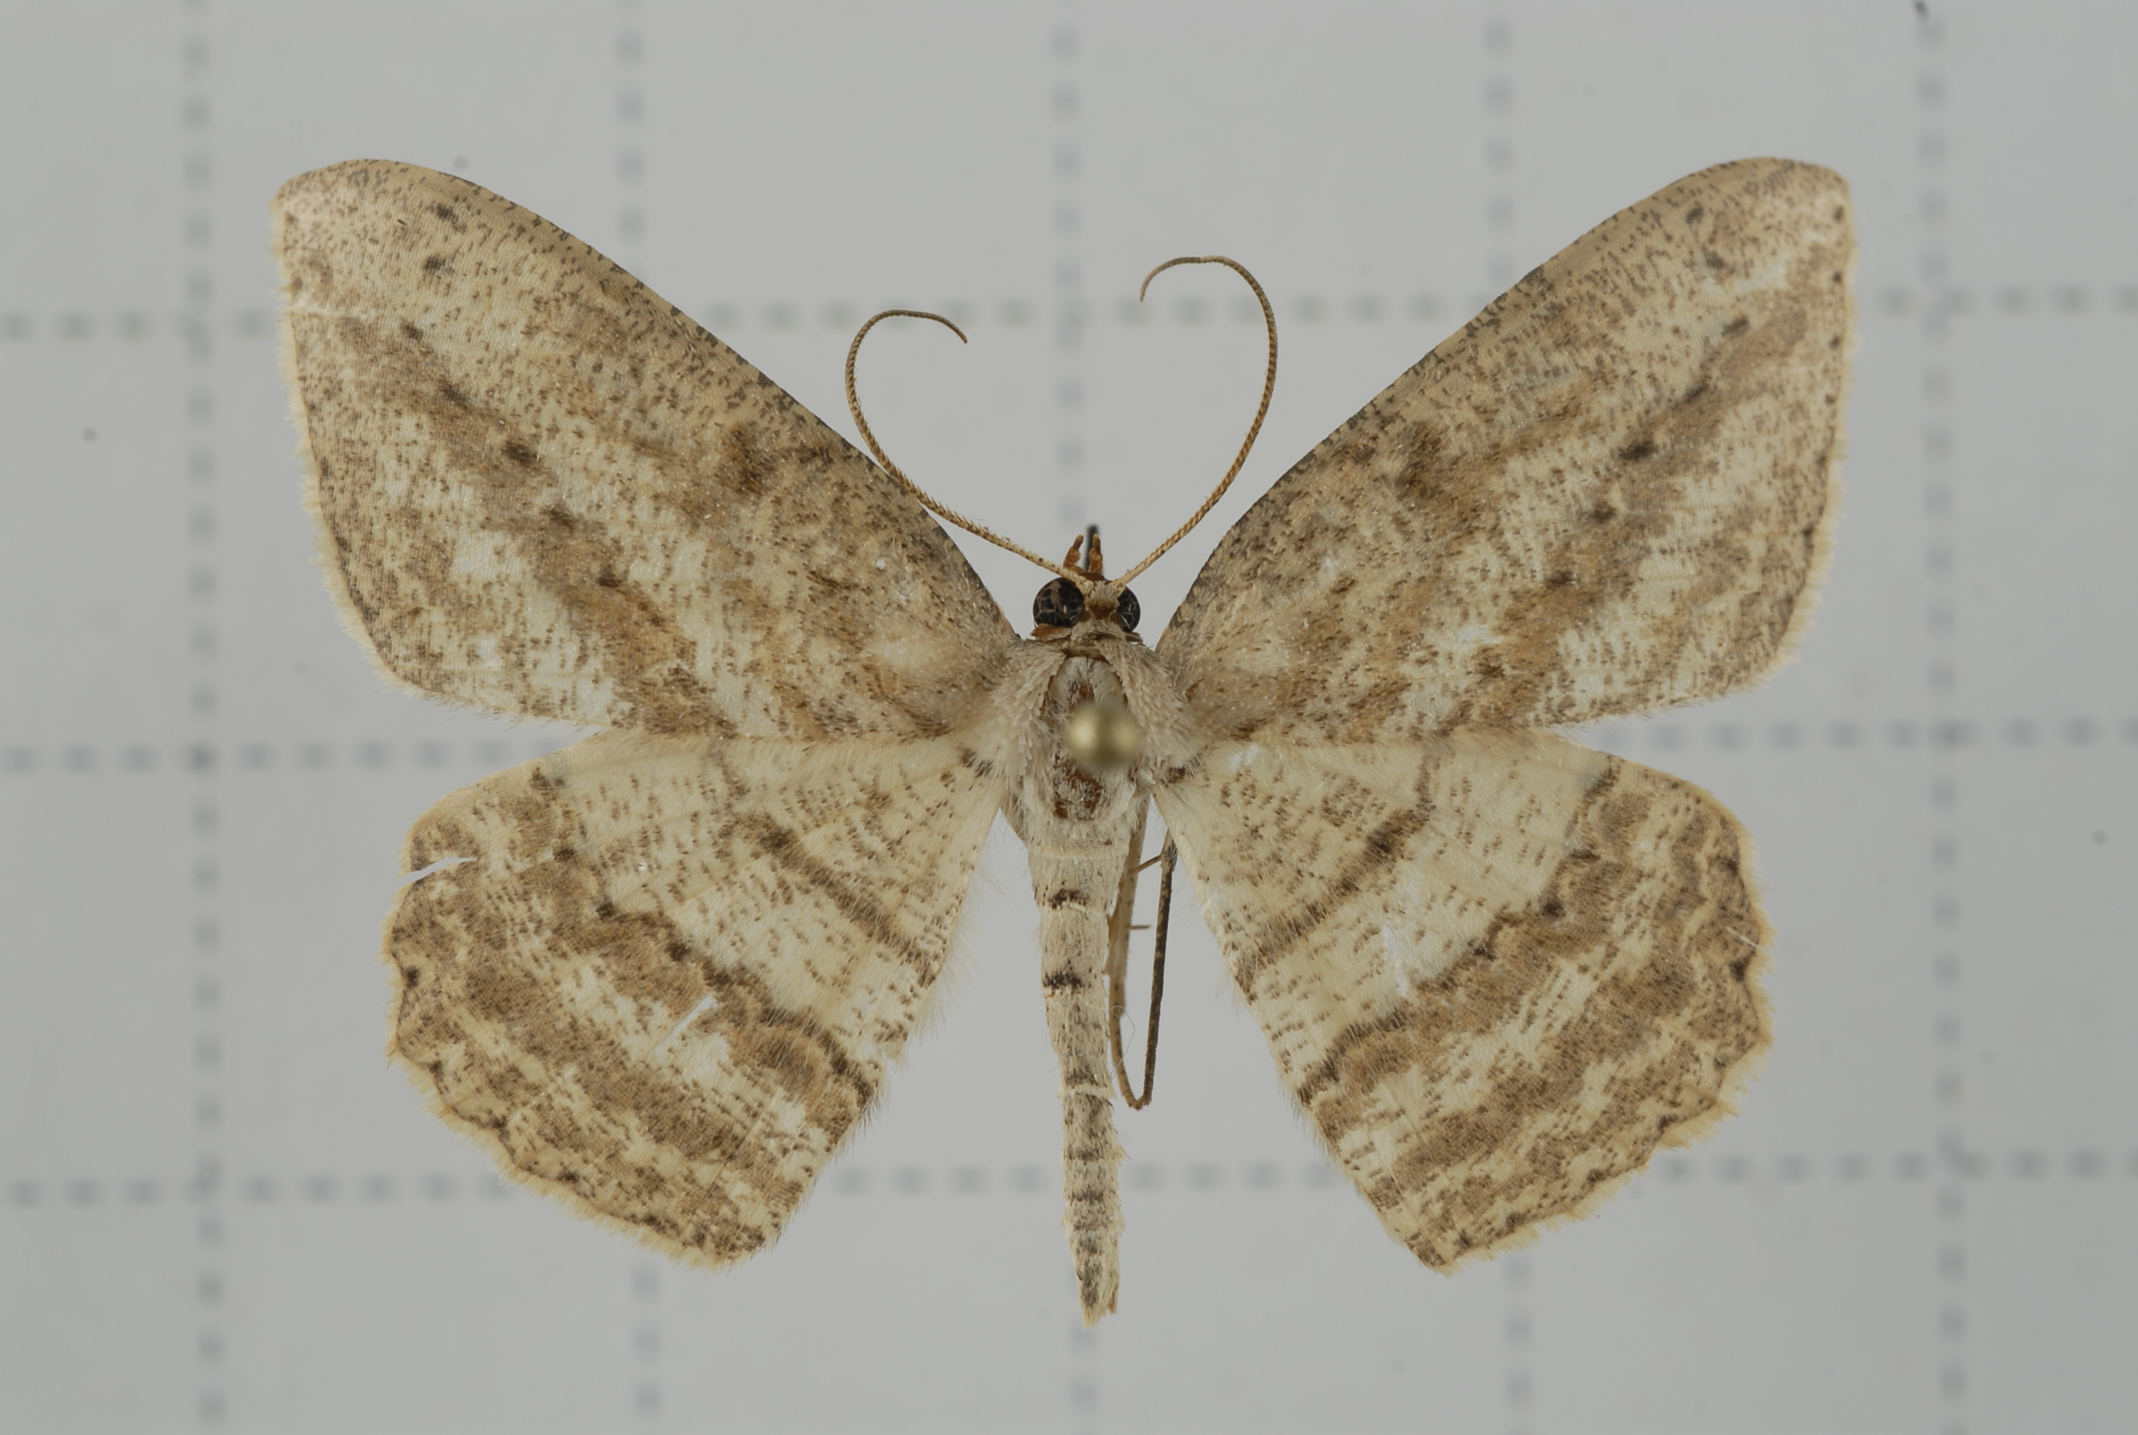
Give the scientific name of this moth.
Calletaera obliquata
